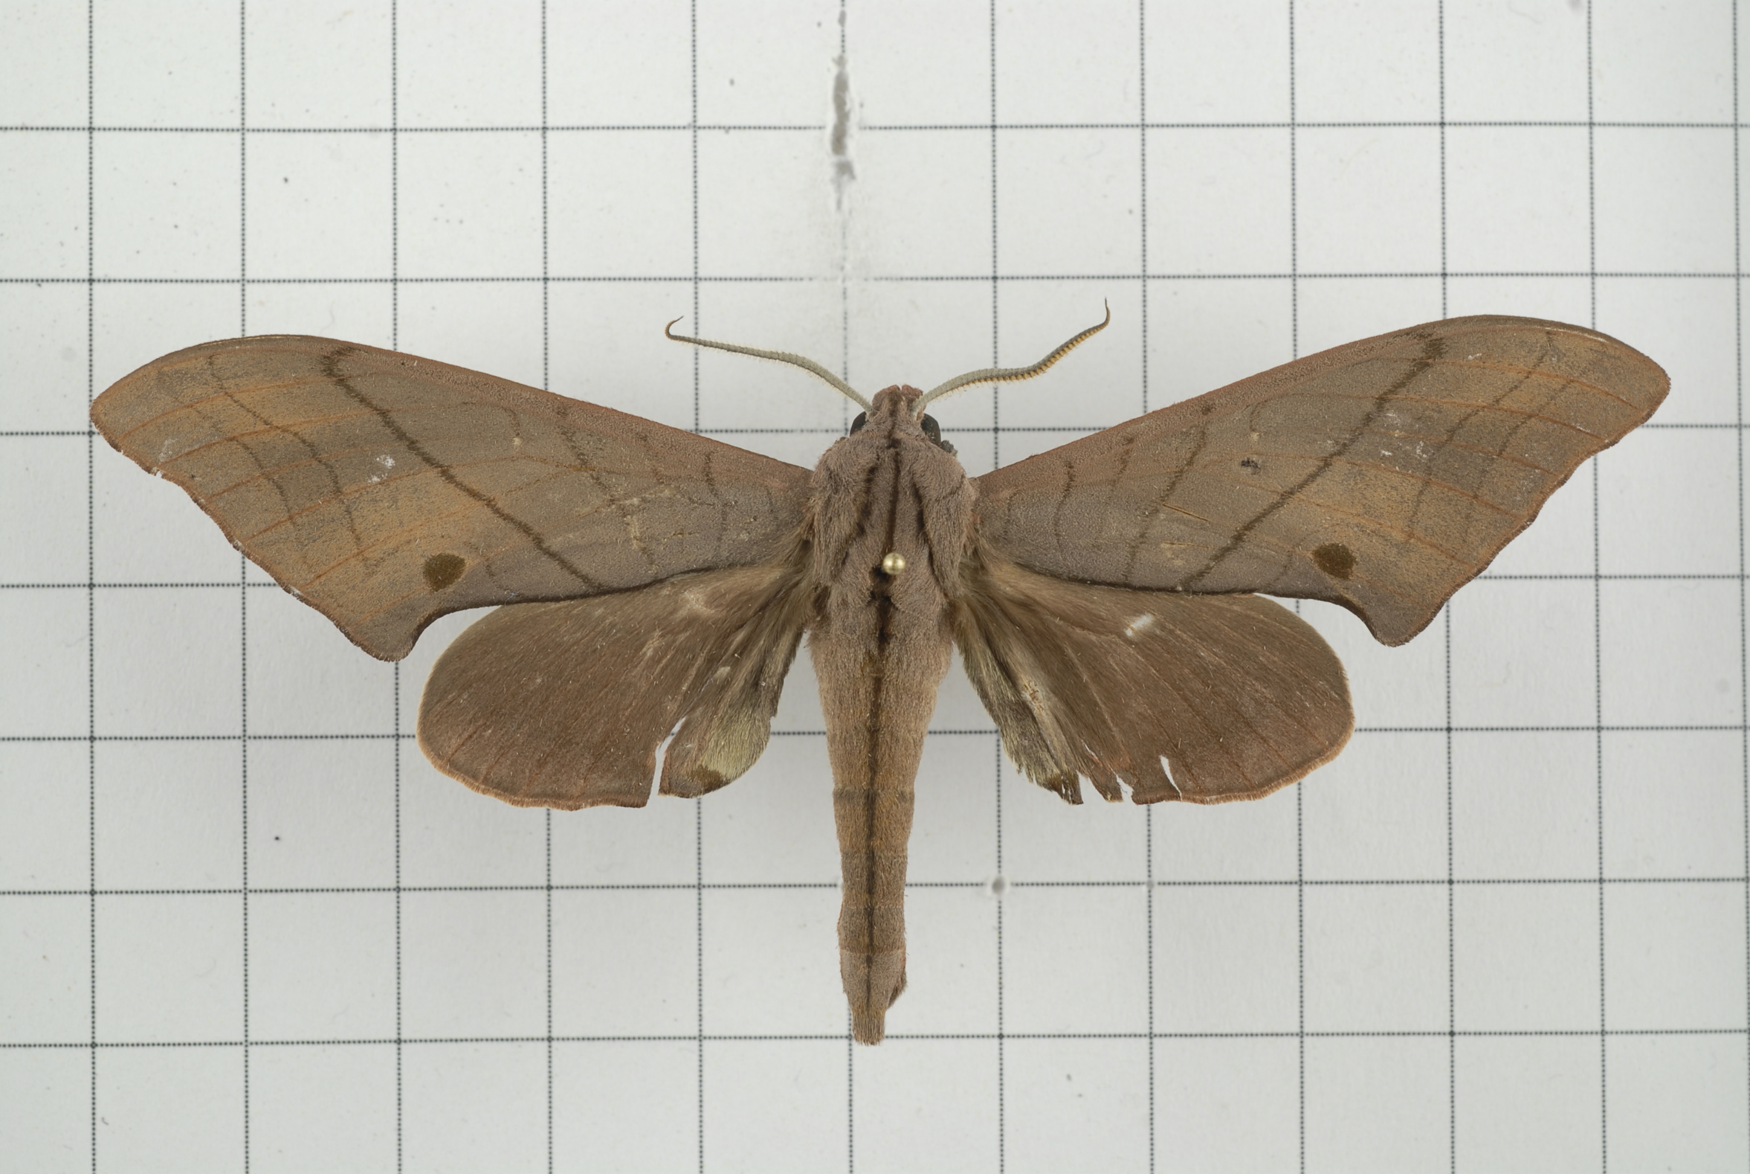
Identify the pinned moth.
Marumba cristata bukaiana
